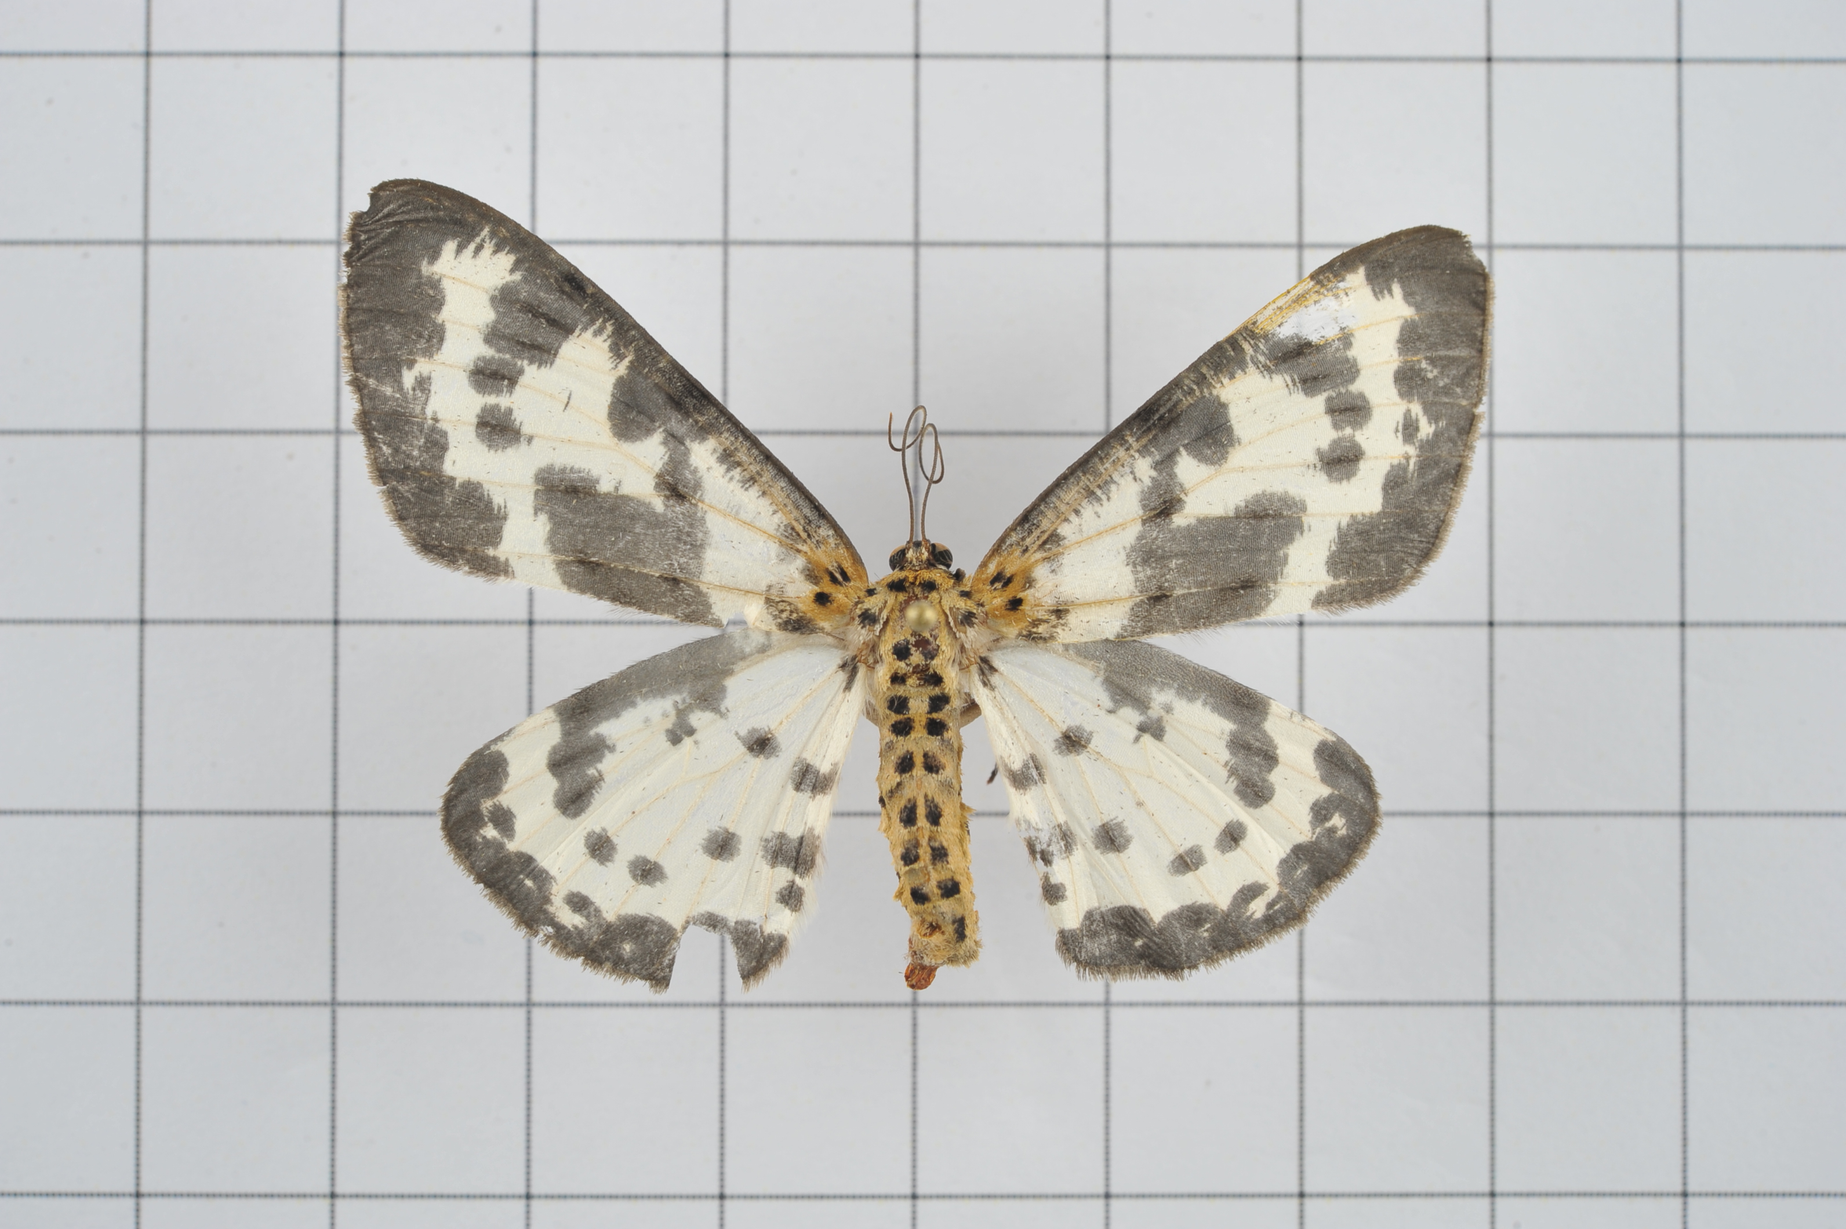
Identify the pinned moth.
Percnia longitermen
